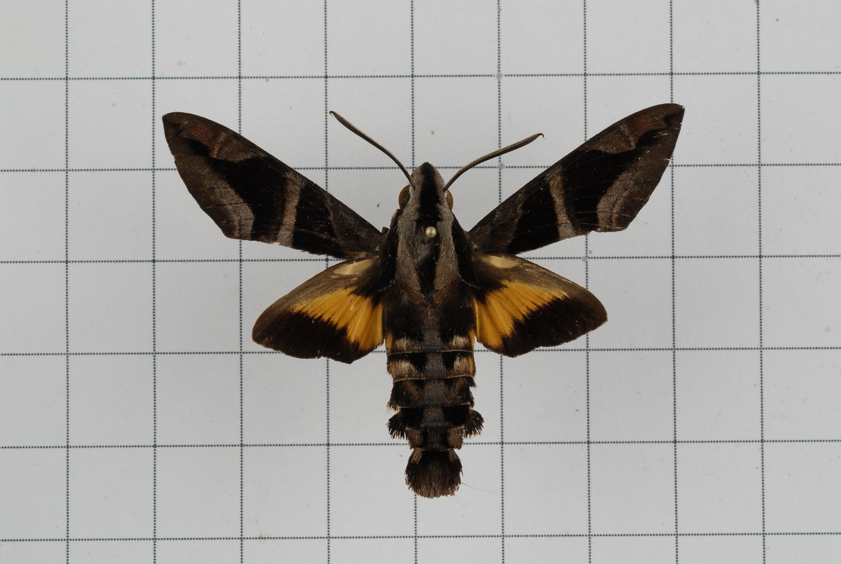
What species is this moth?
Macroglossum mitchellii imperator
